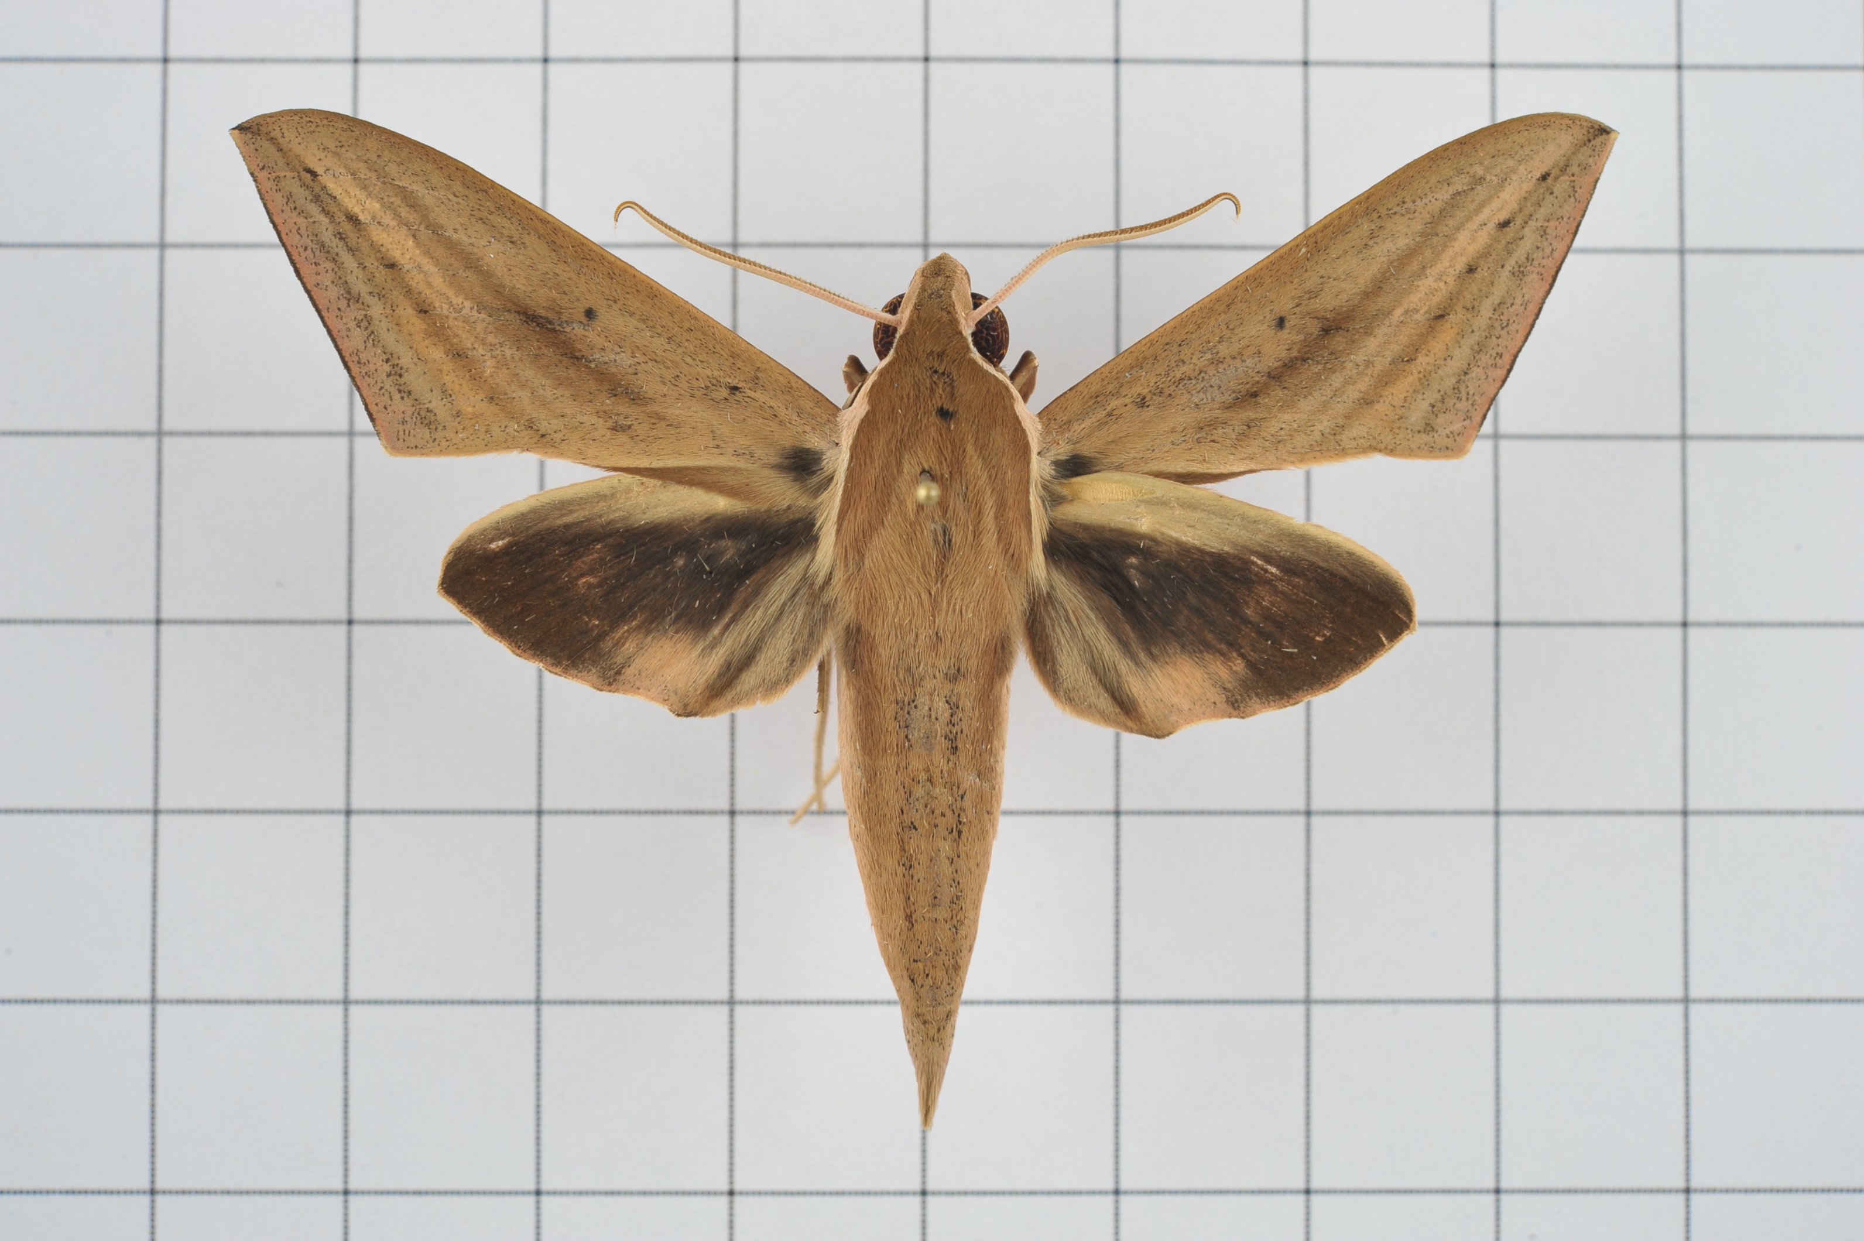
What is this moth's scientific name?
Theretra lucasii
